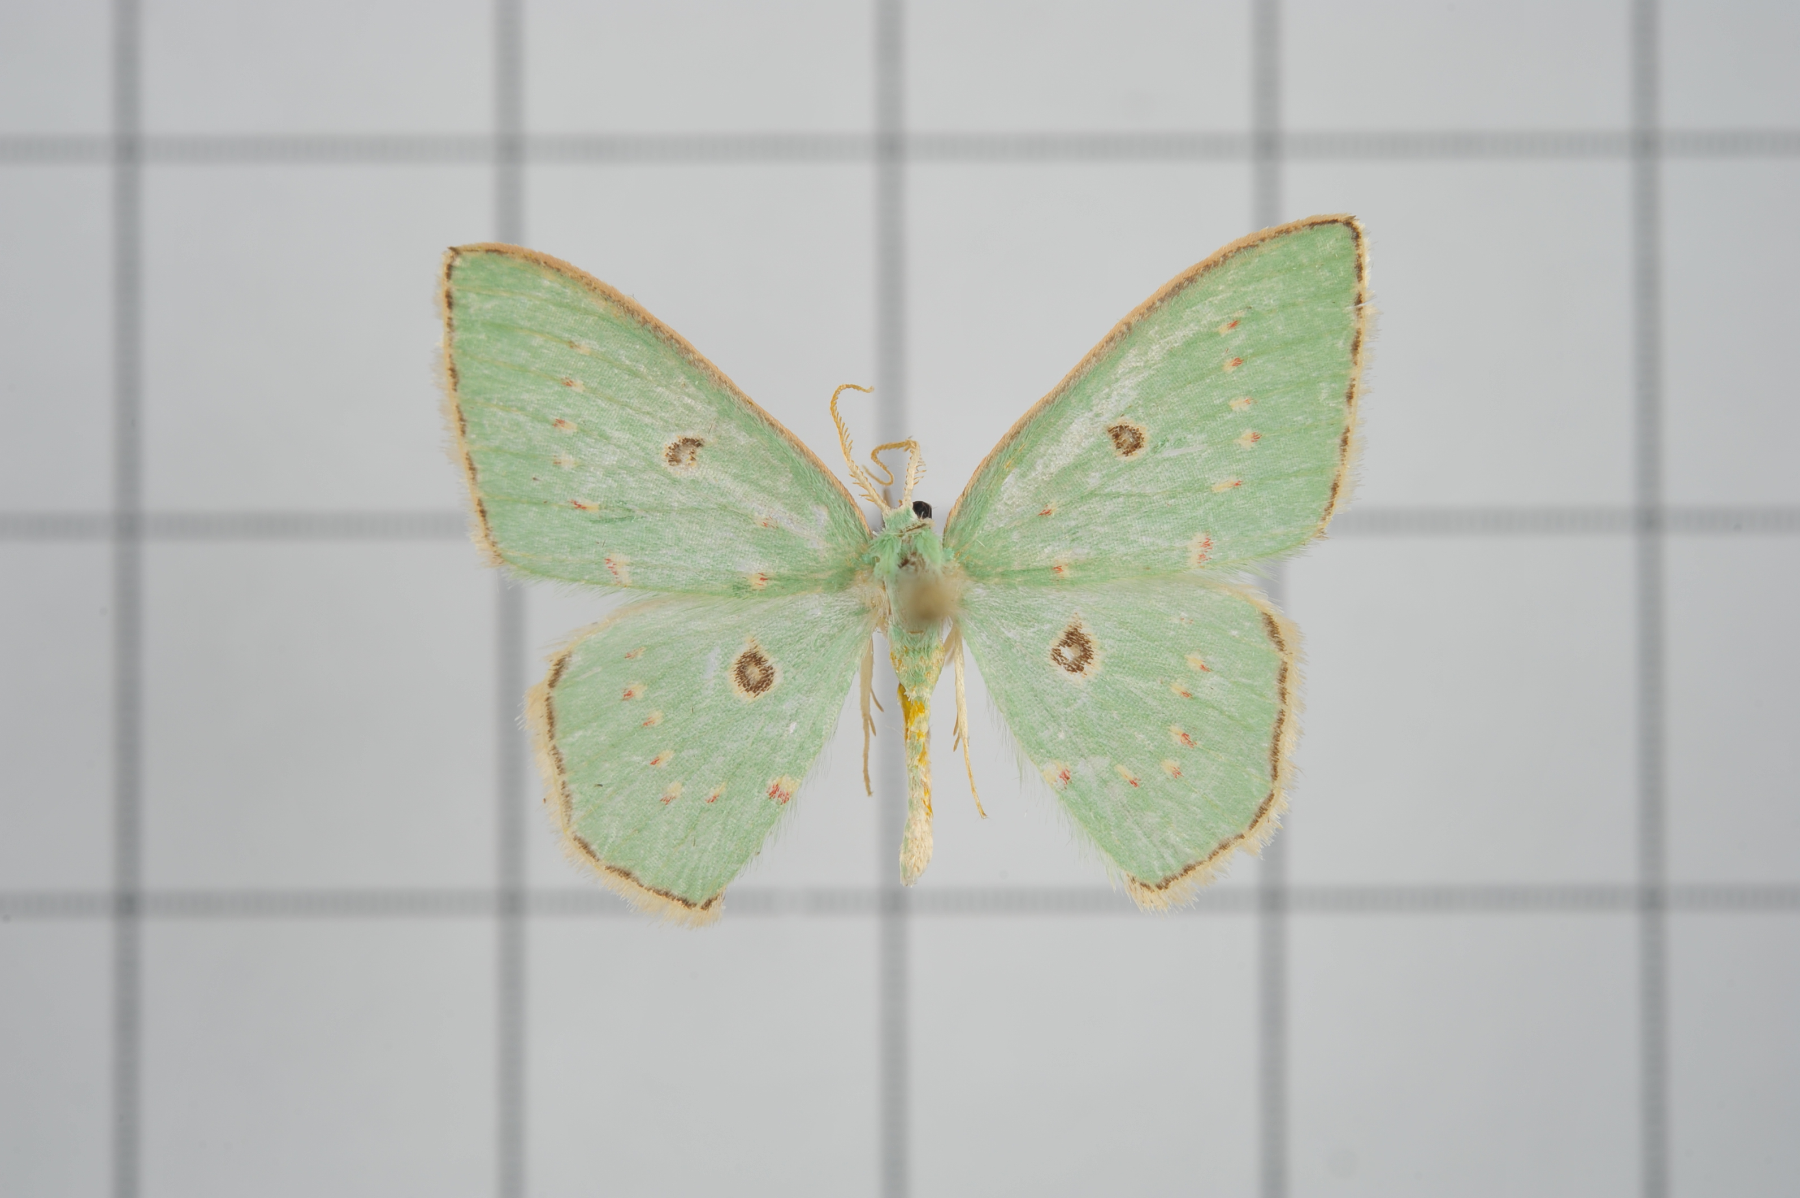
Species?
Comostola enodata
